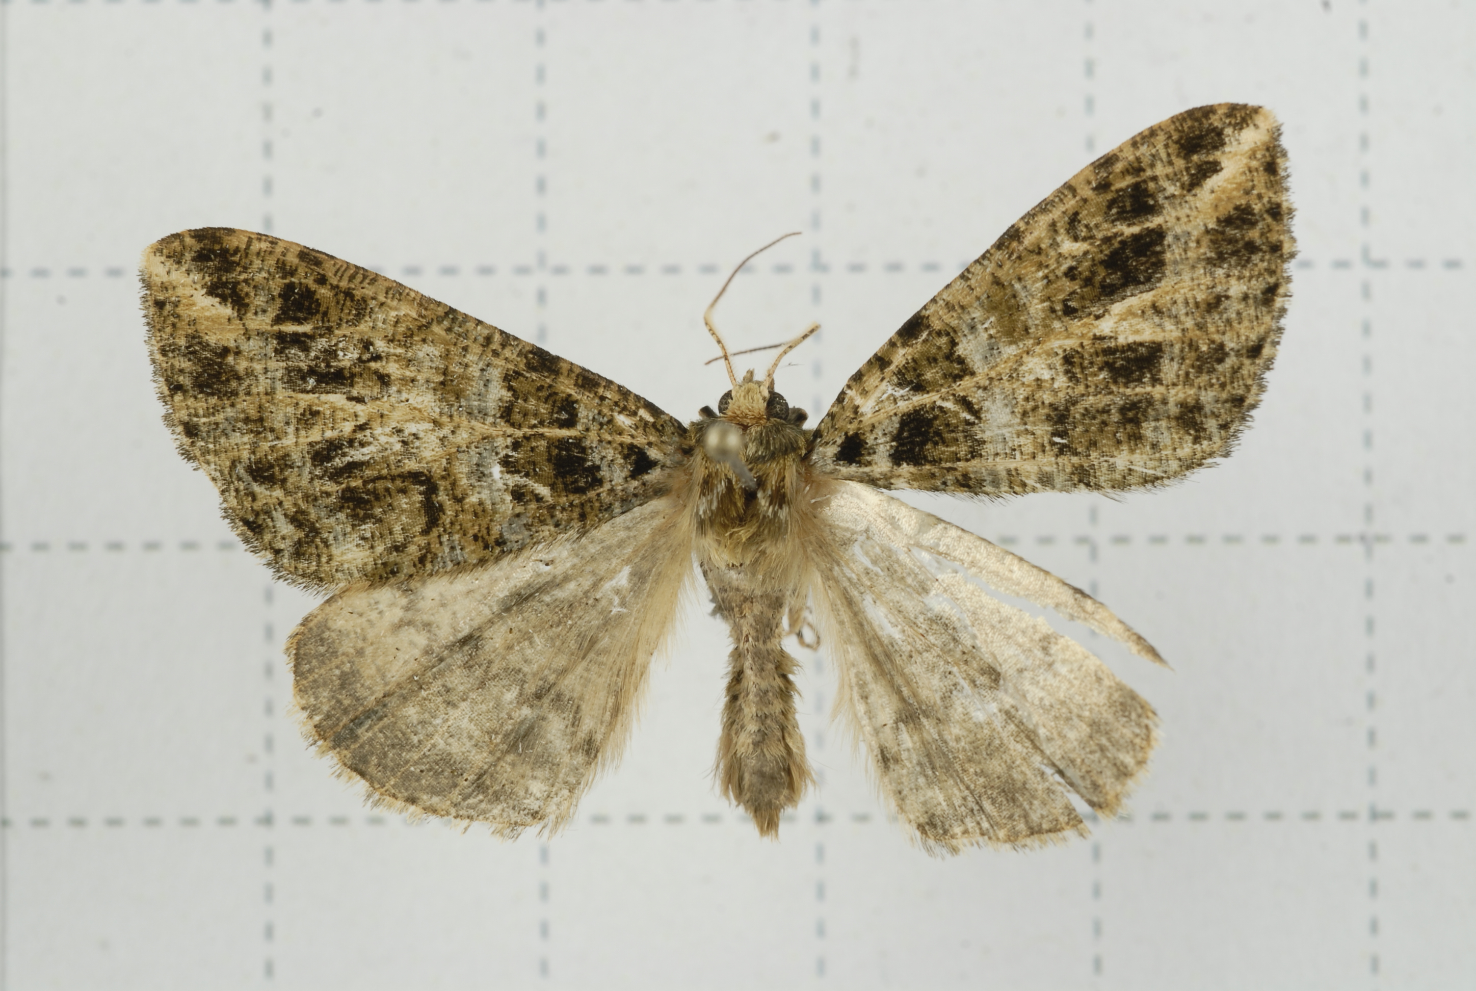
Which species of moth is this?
Arichanna pryeraria
